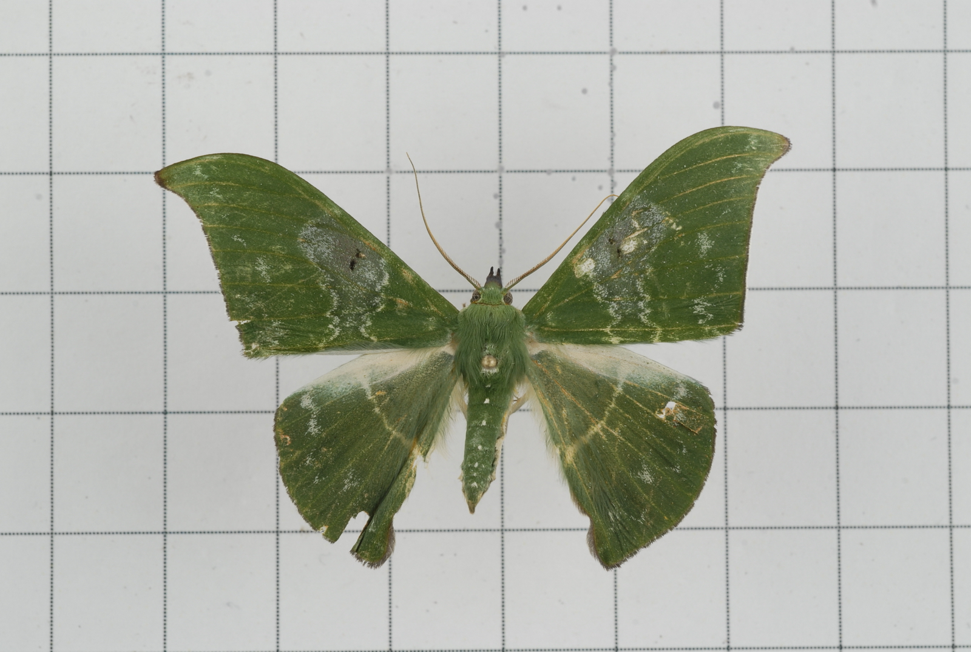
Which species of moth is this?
Tanaorhinus viridiluteata
